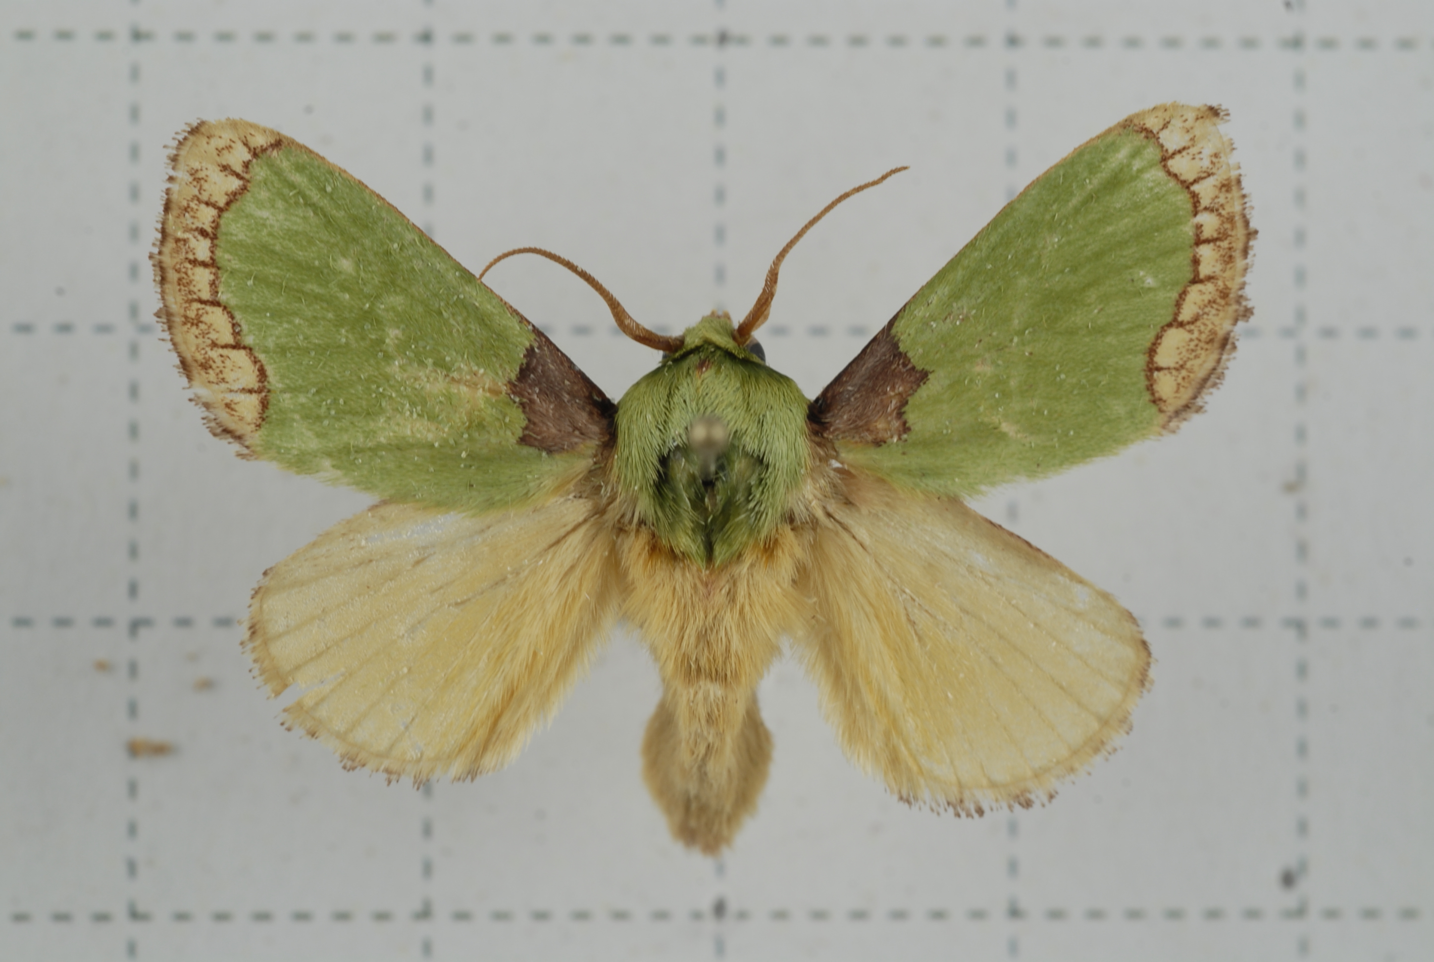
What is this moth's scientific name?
Parasa consocia
